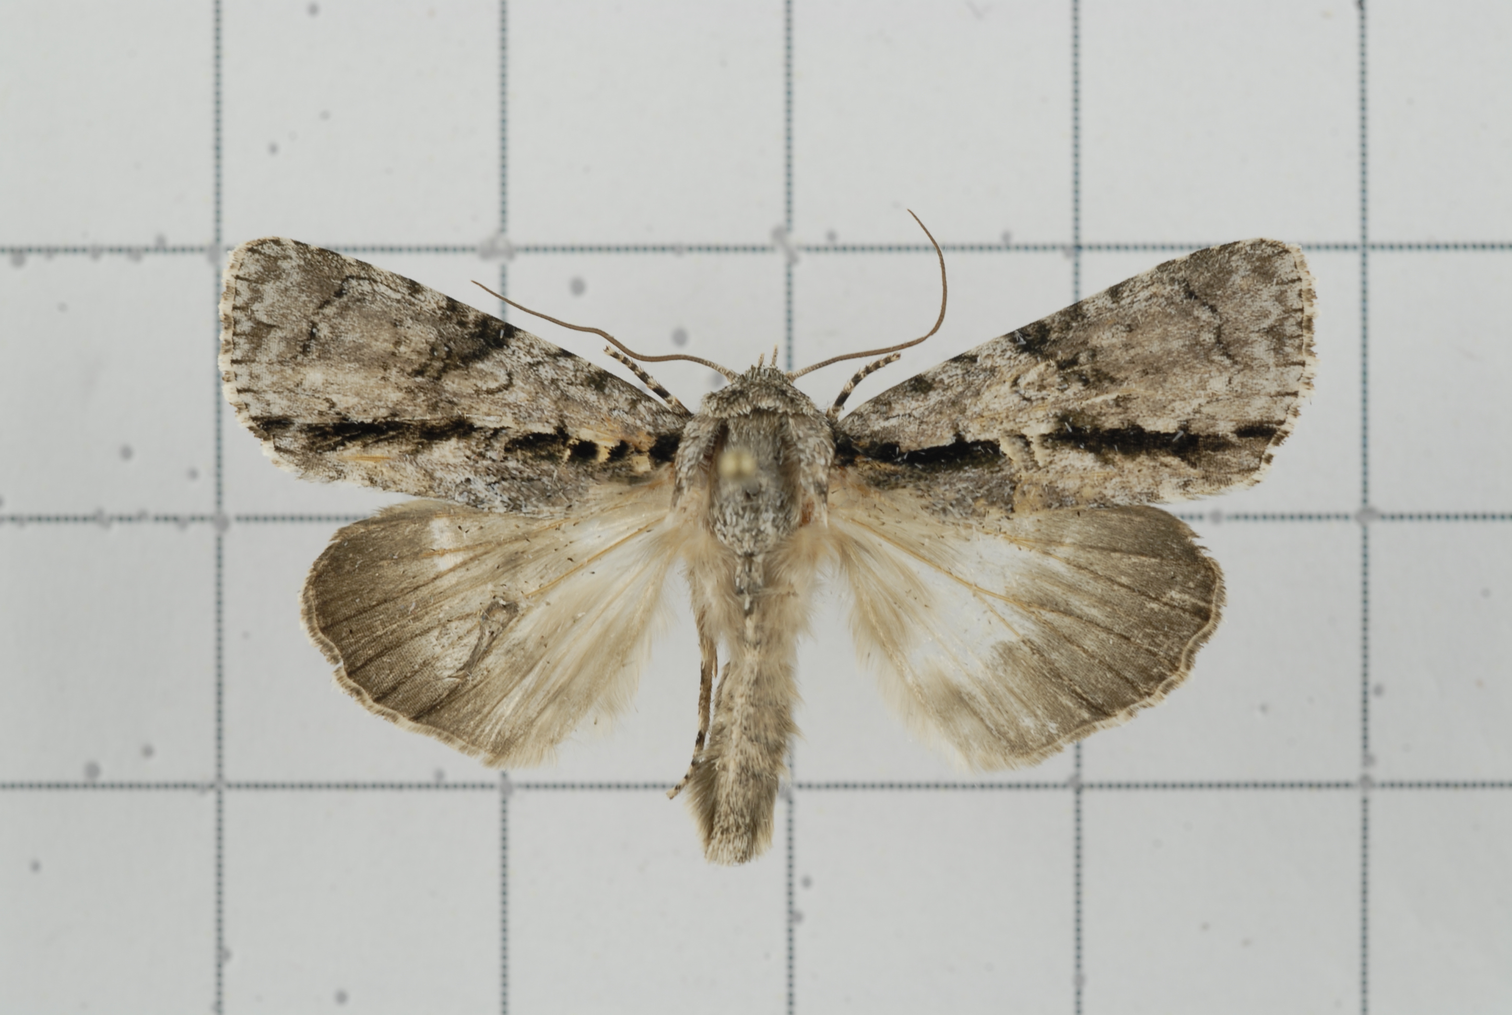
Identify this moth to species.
Fascionycta fasciata
